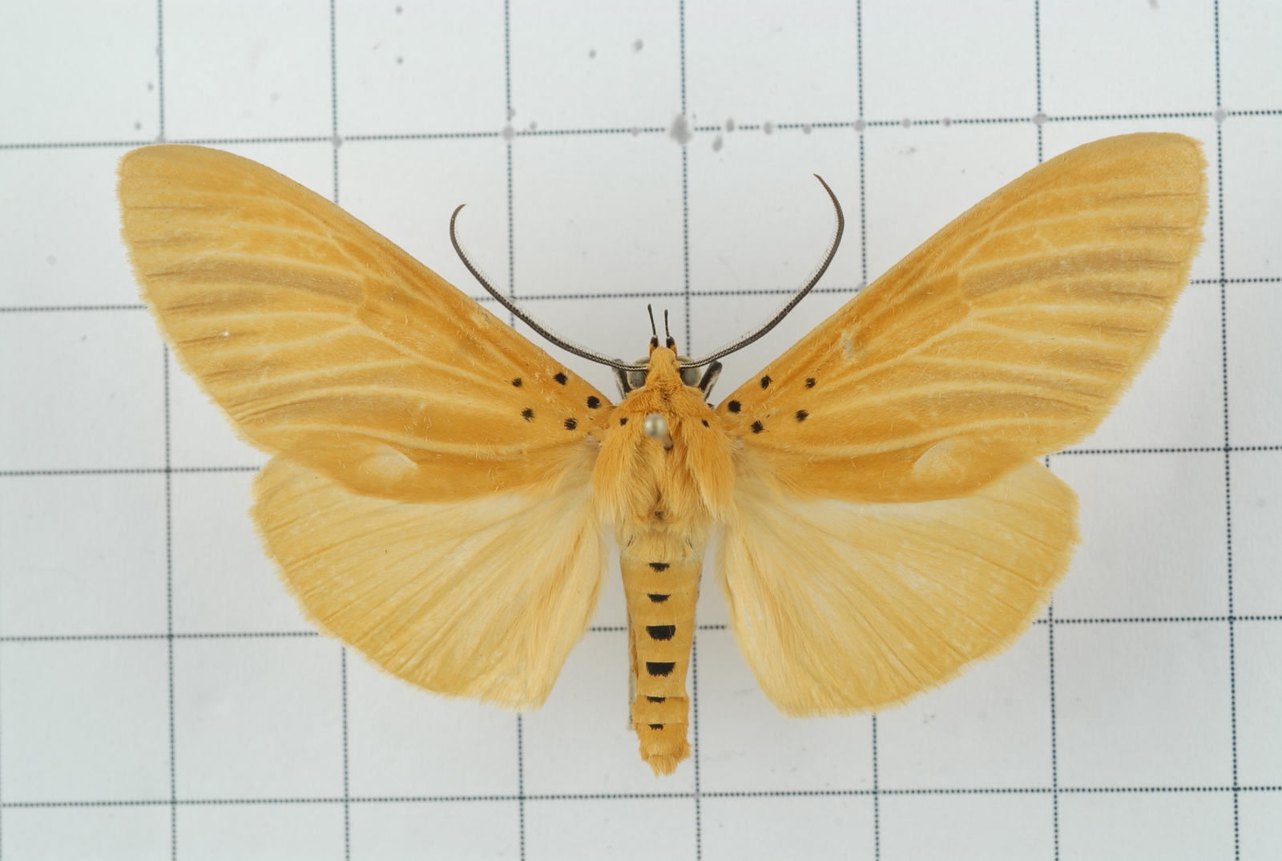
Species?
Asota egens confinis
